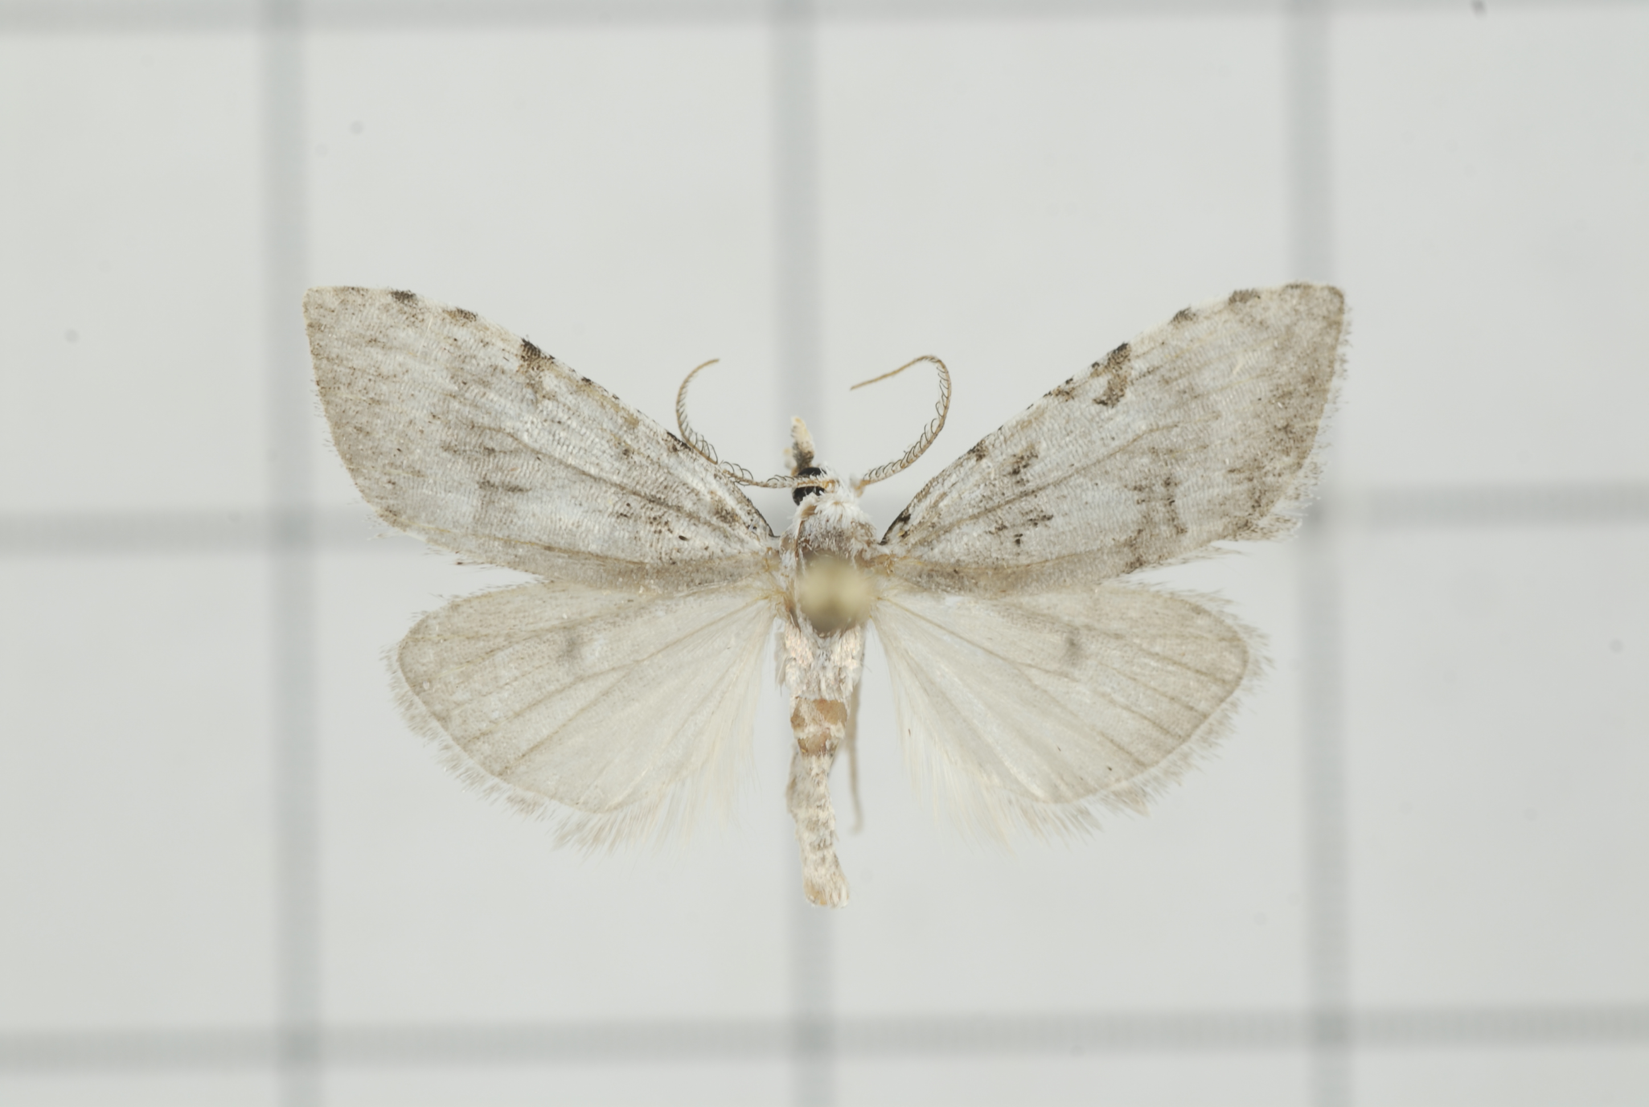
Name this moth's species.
Nola formosalesa
